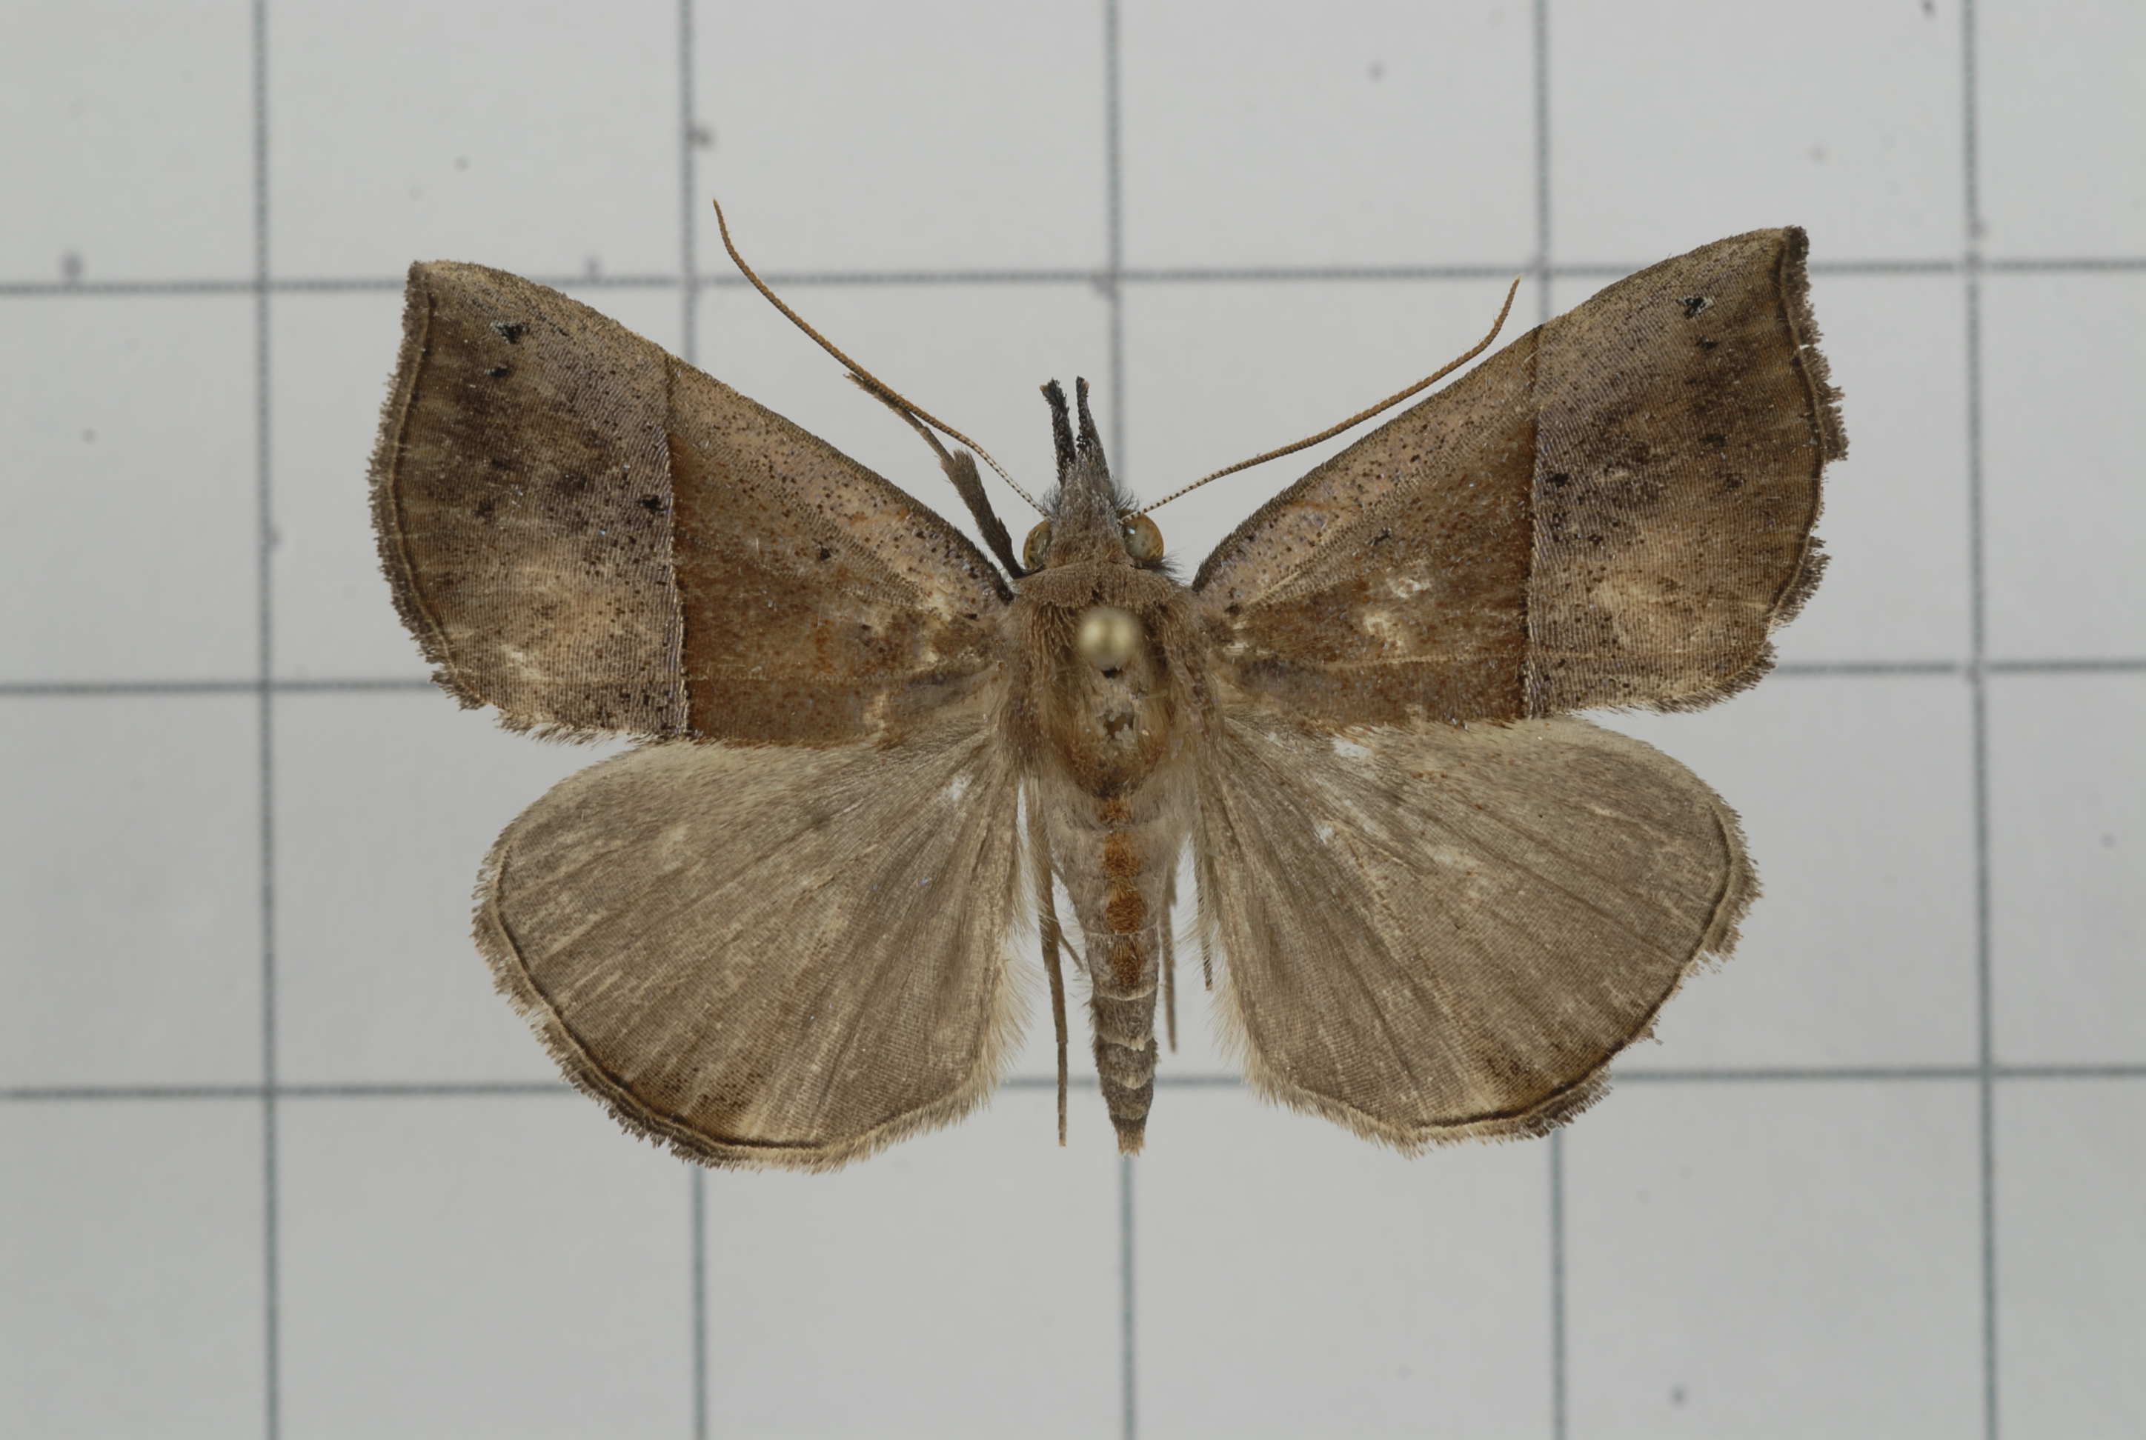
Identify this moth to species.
Hypena iconicalis
